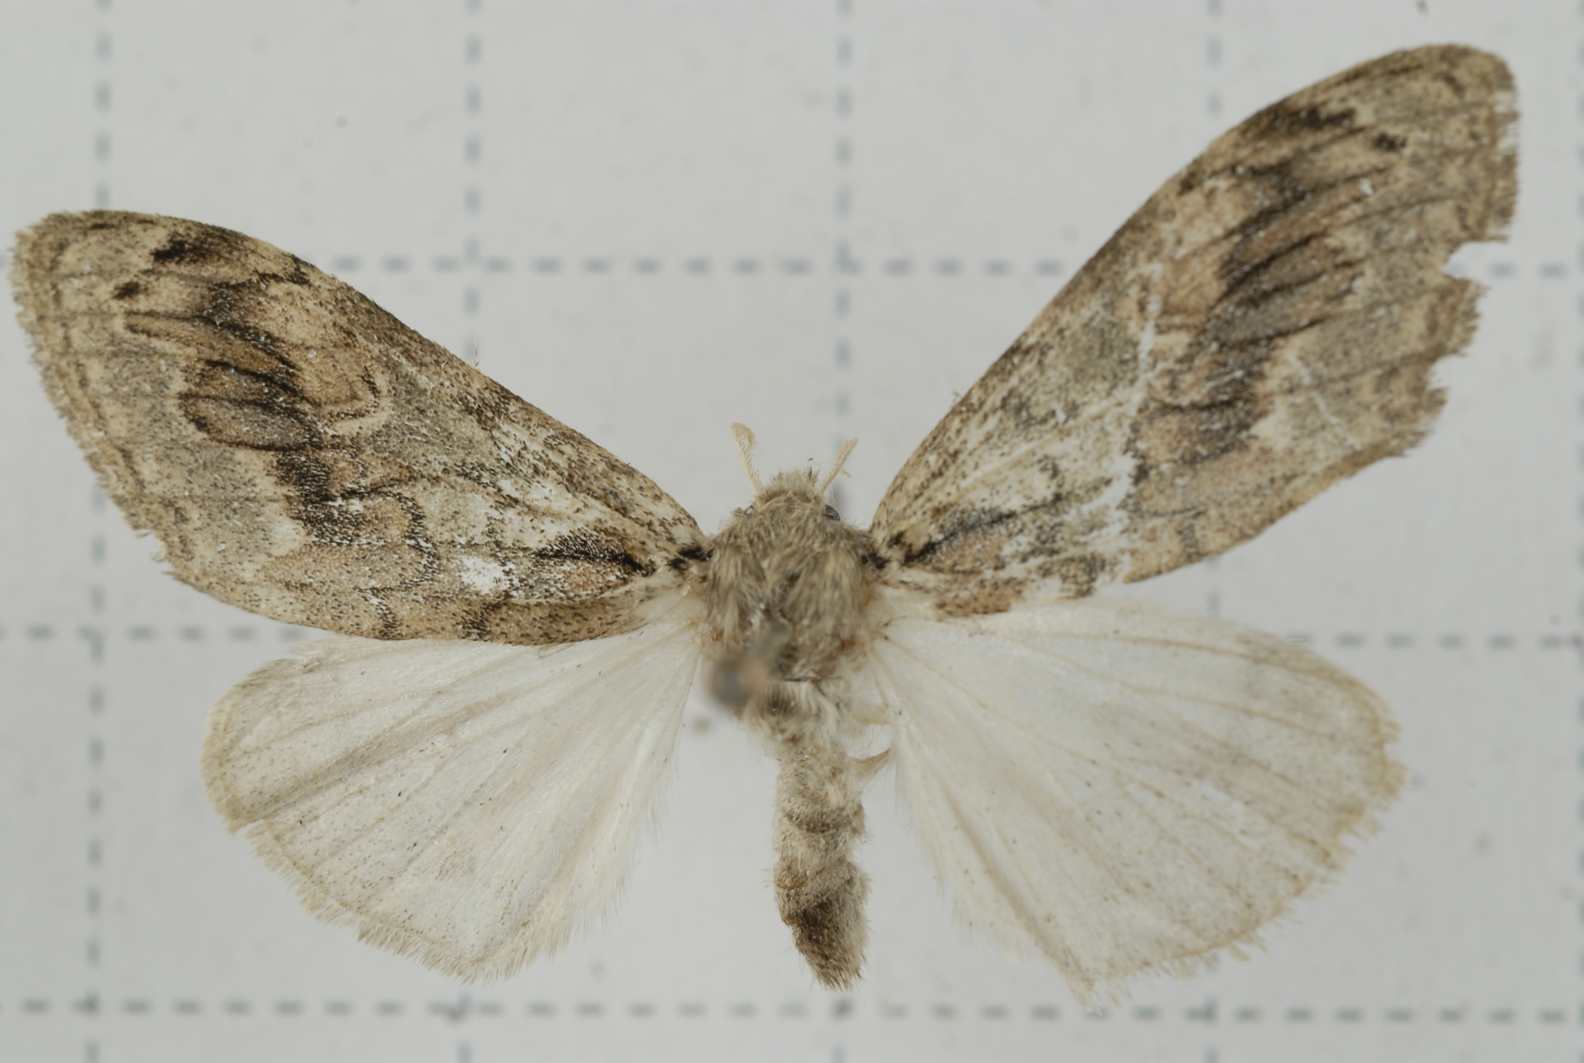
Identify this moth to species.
Olene suisharyonis
